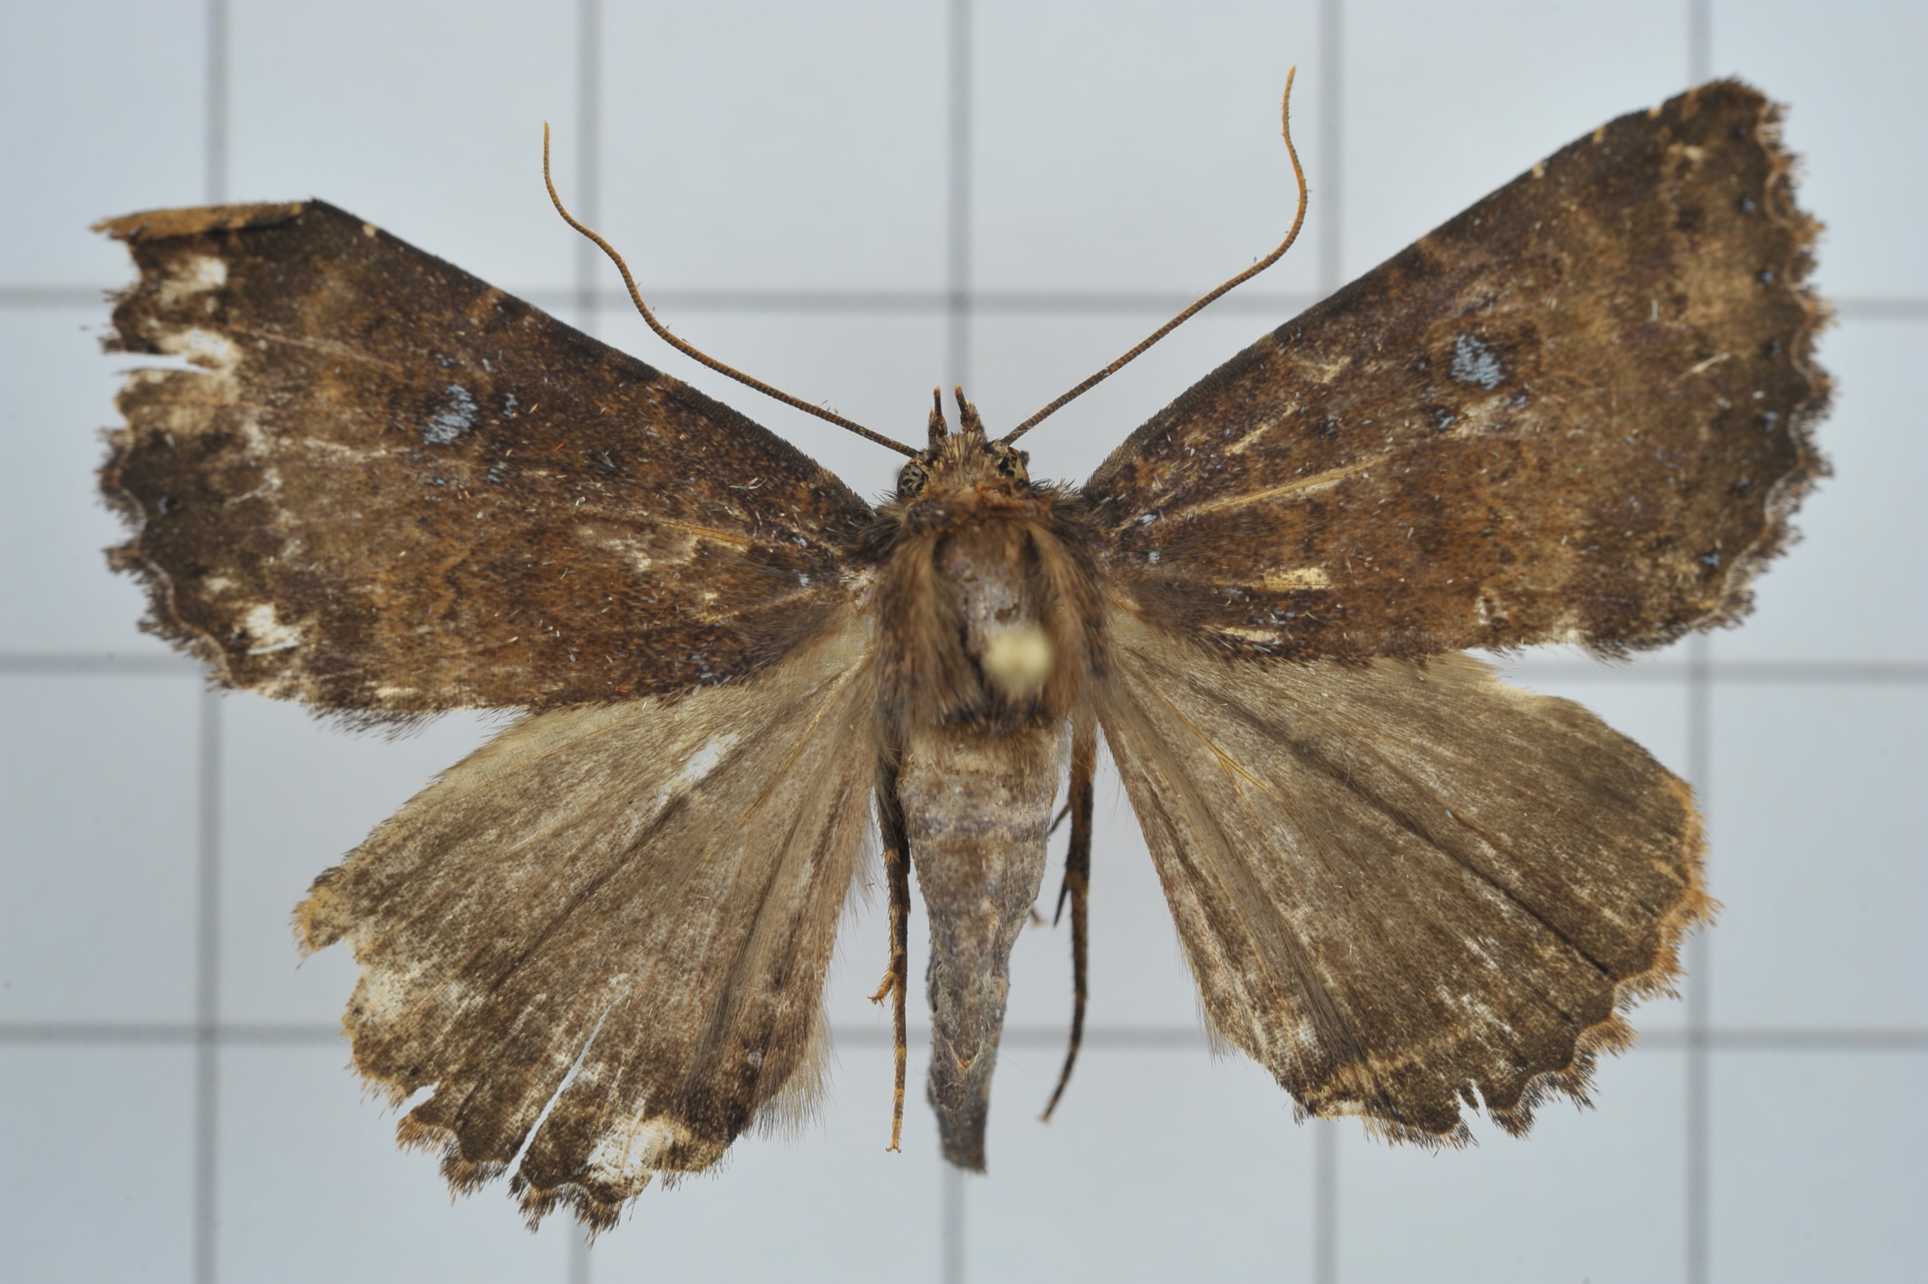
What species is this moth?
Hypersypnoides punctosa
